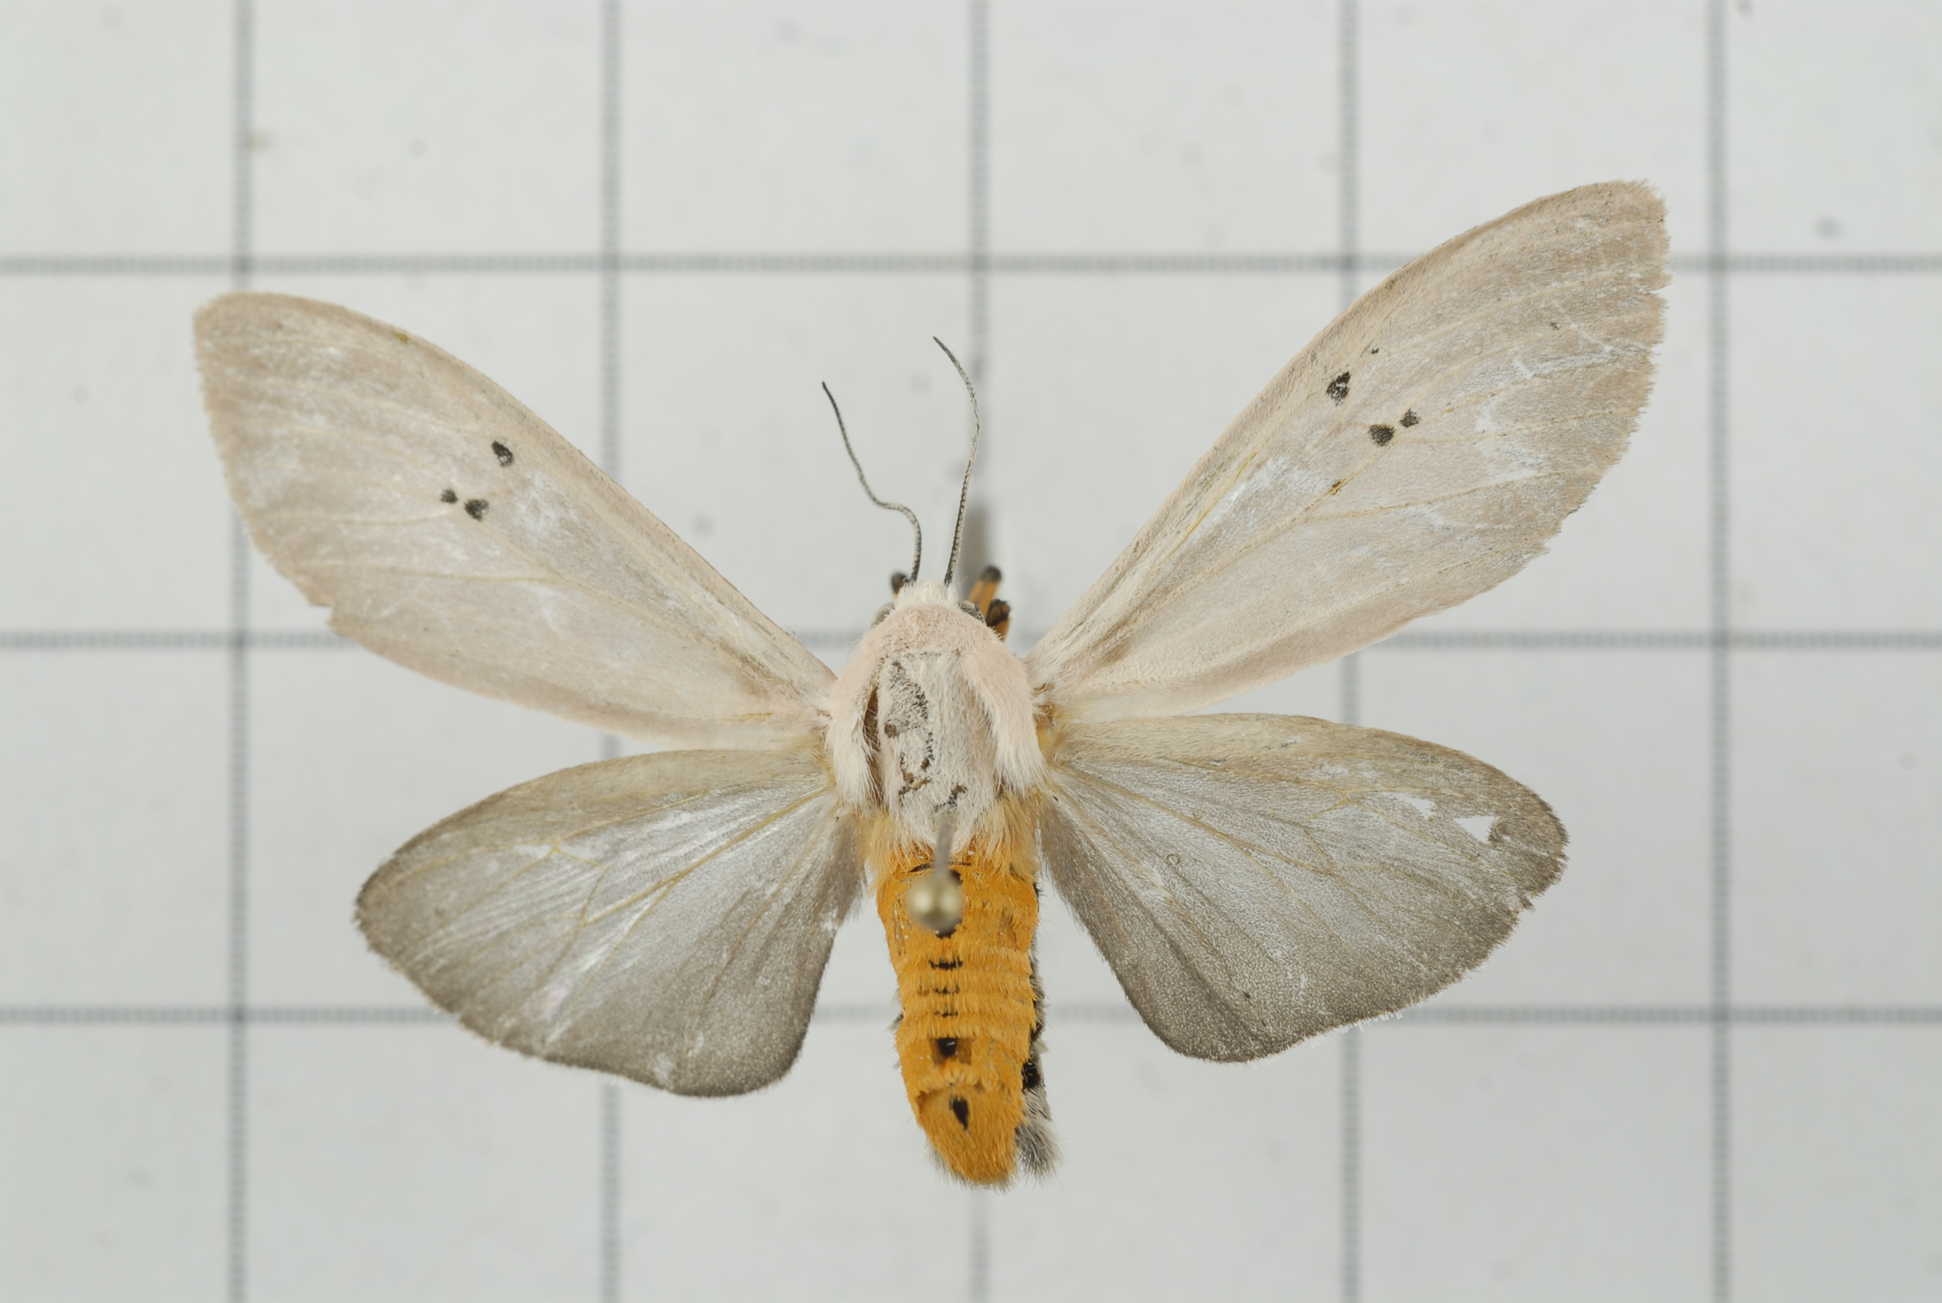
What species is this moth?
Creatonotos transiens koni
